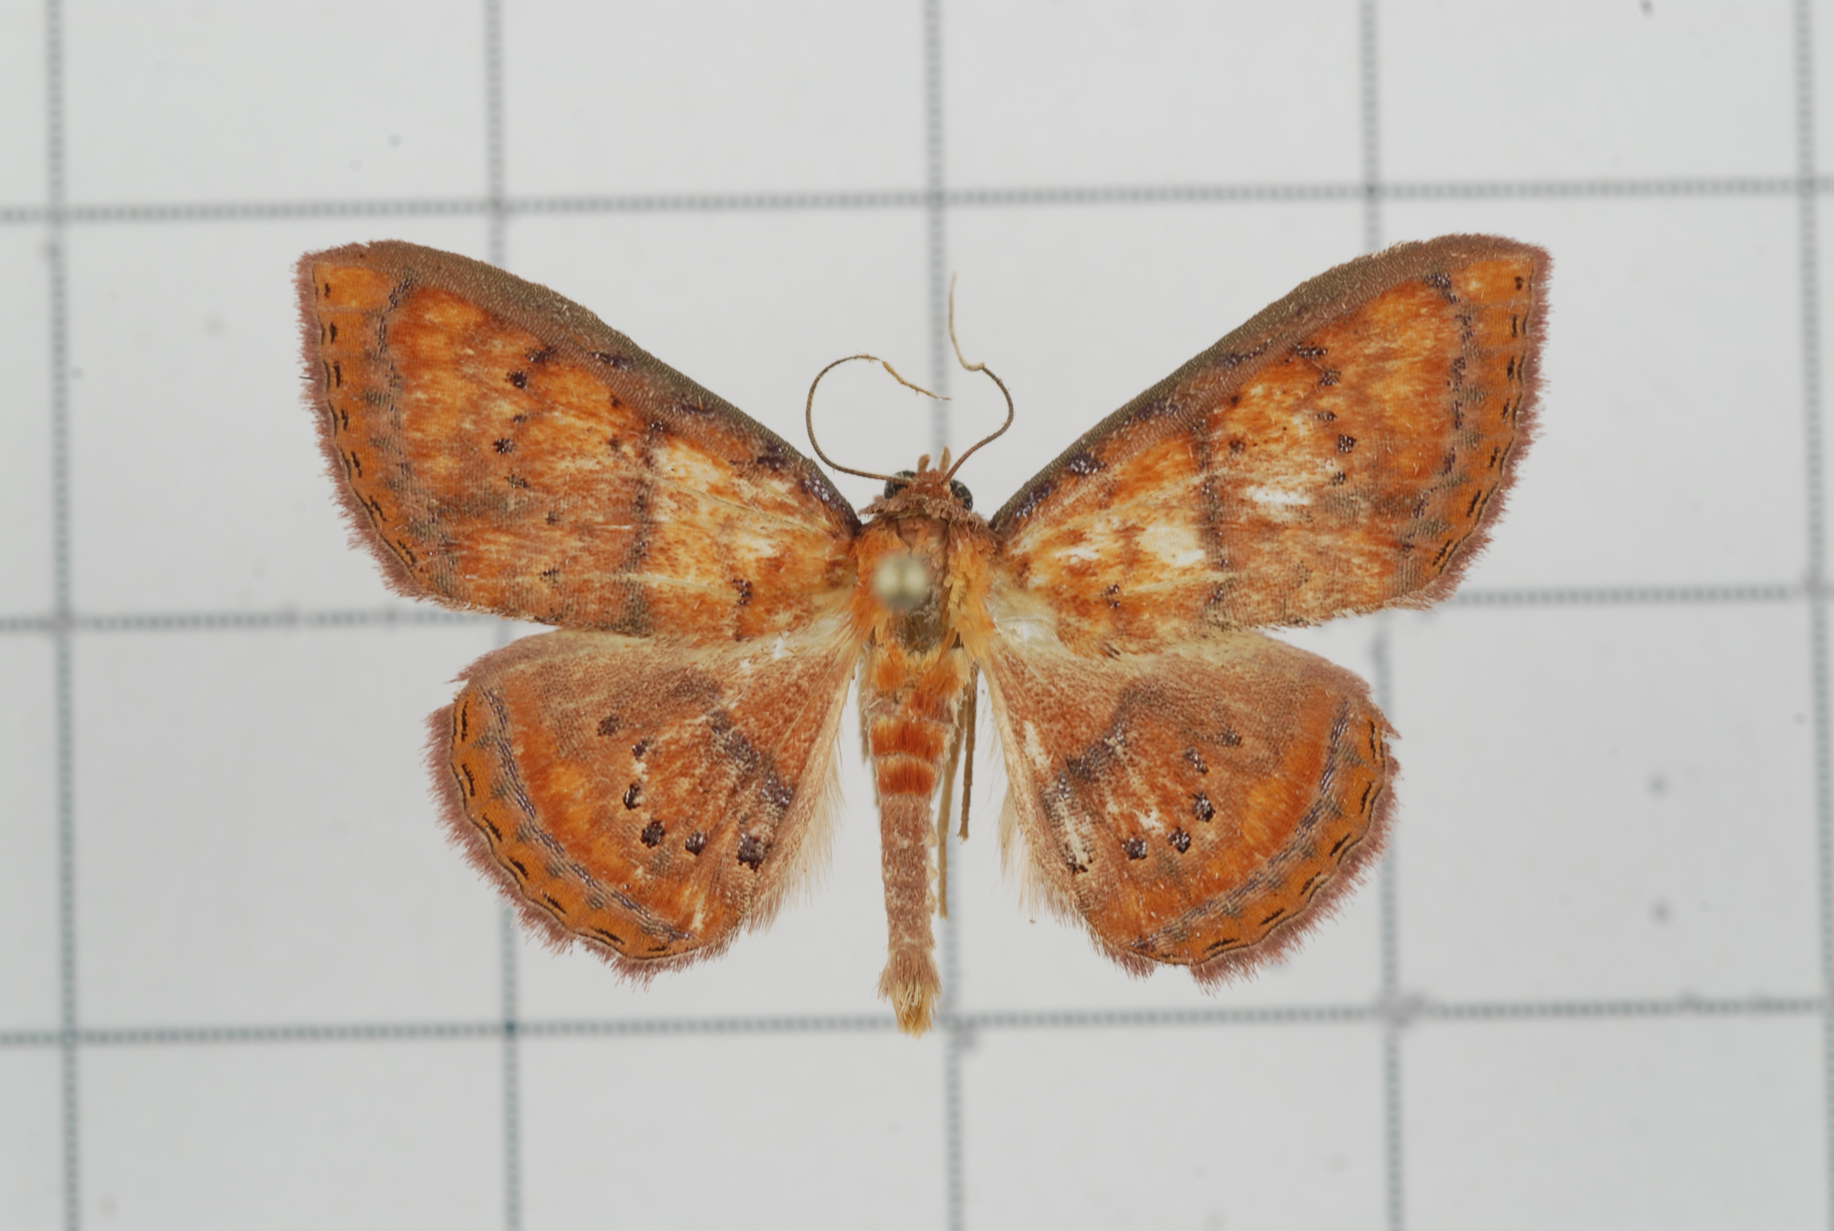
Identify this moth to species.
Homodes vivida
